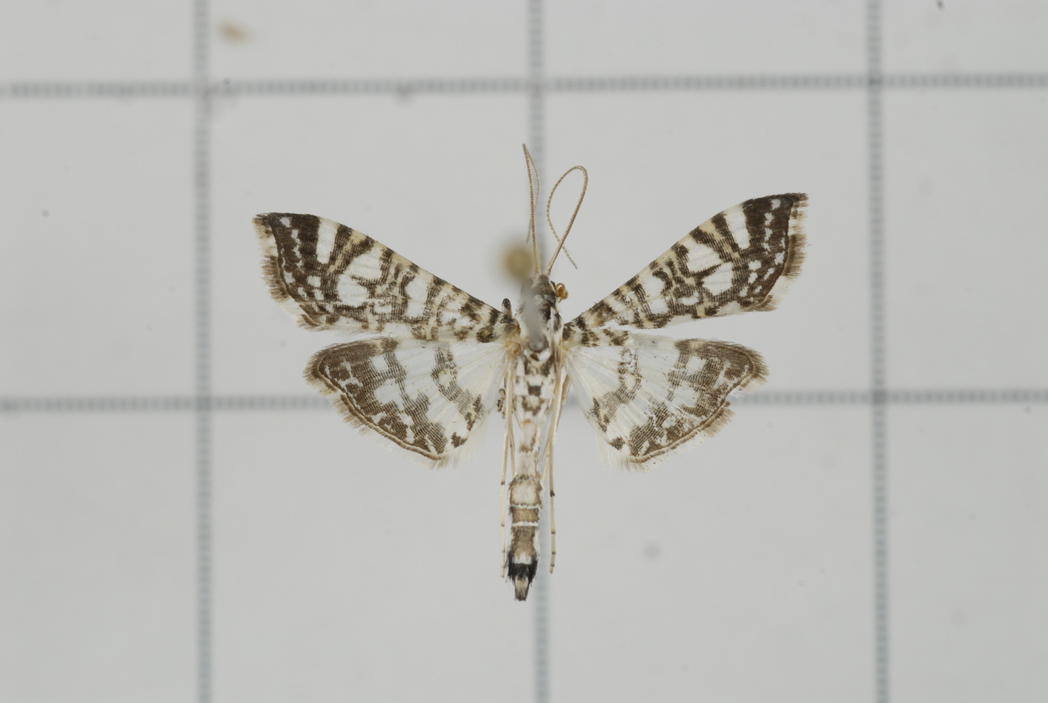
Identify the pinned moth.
Chabulina onychinalis
